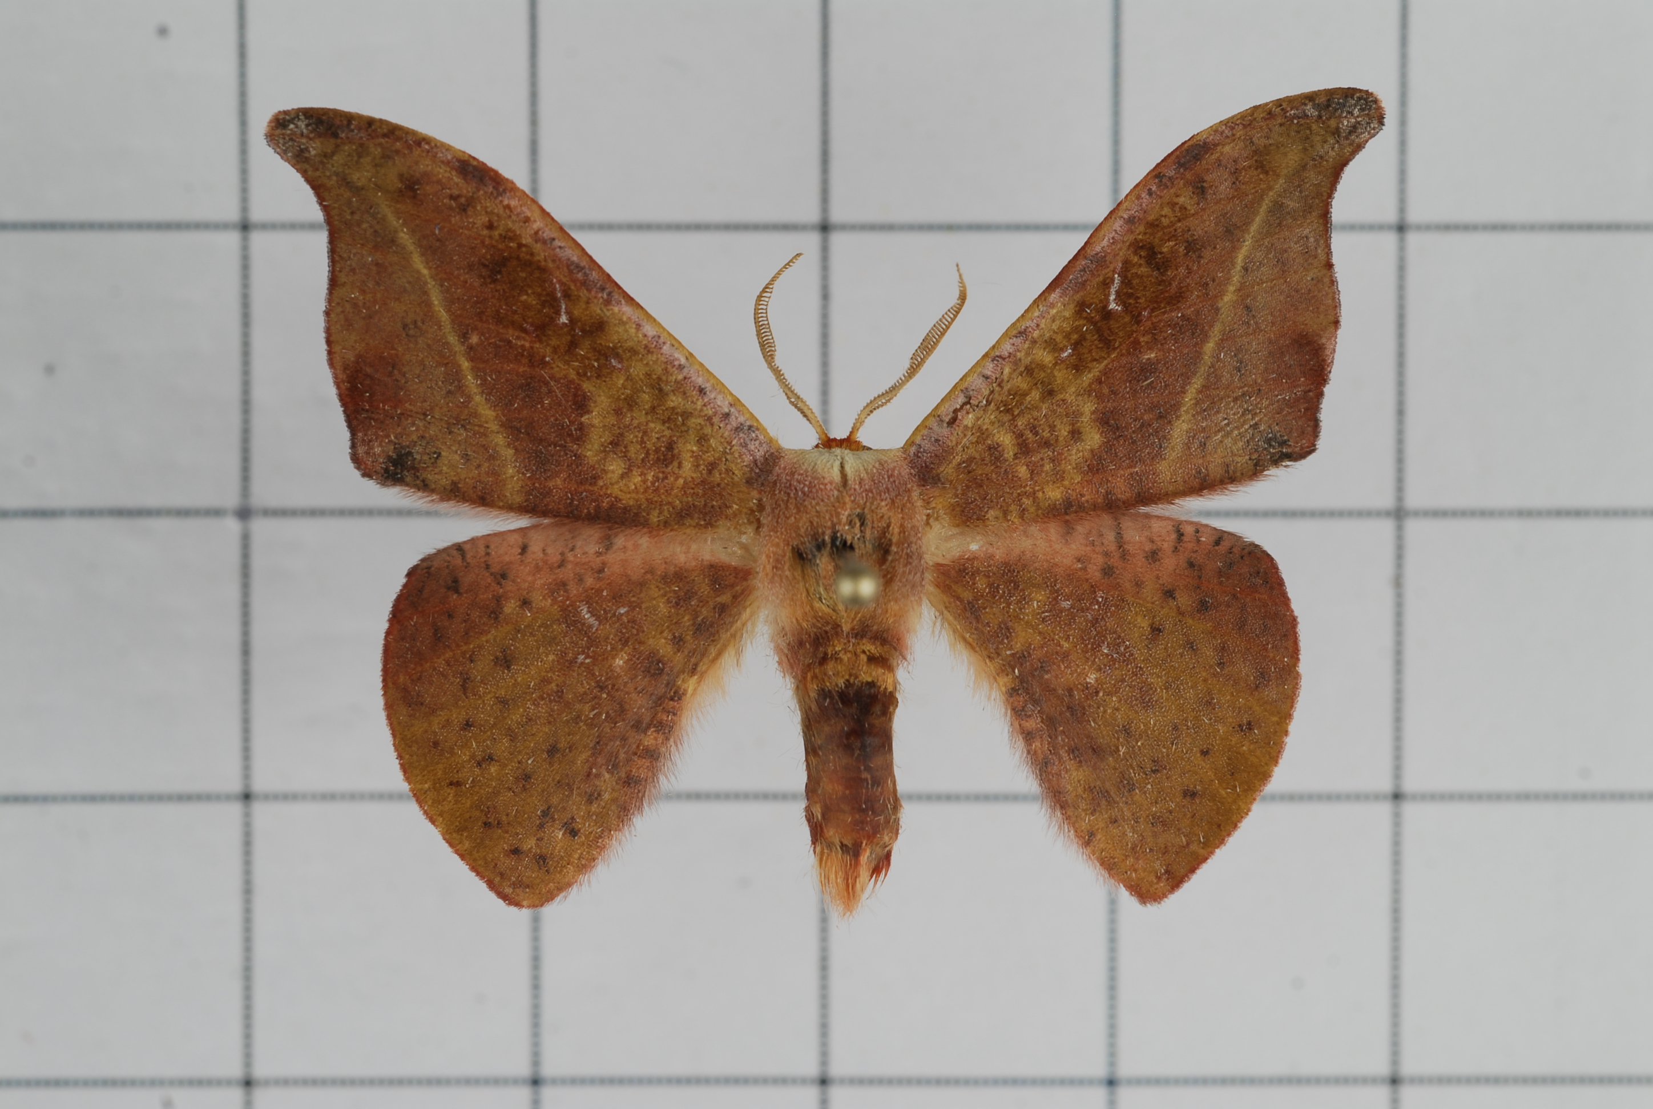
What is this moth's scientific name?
Oreta extensa
